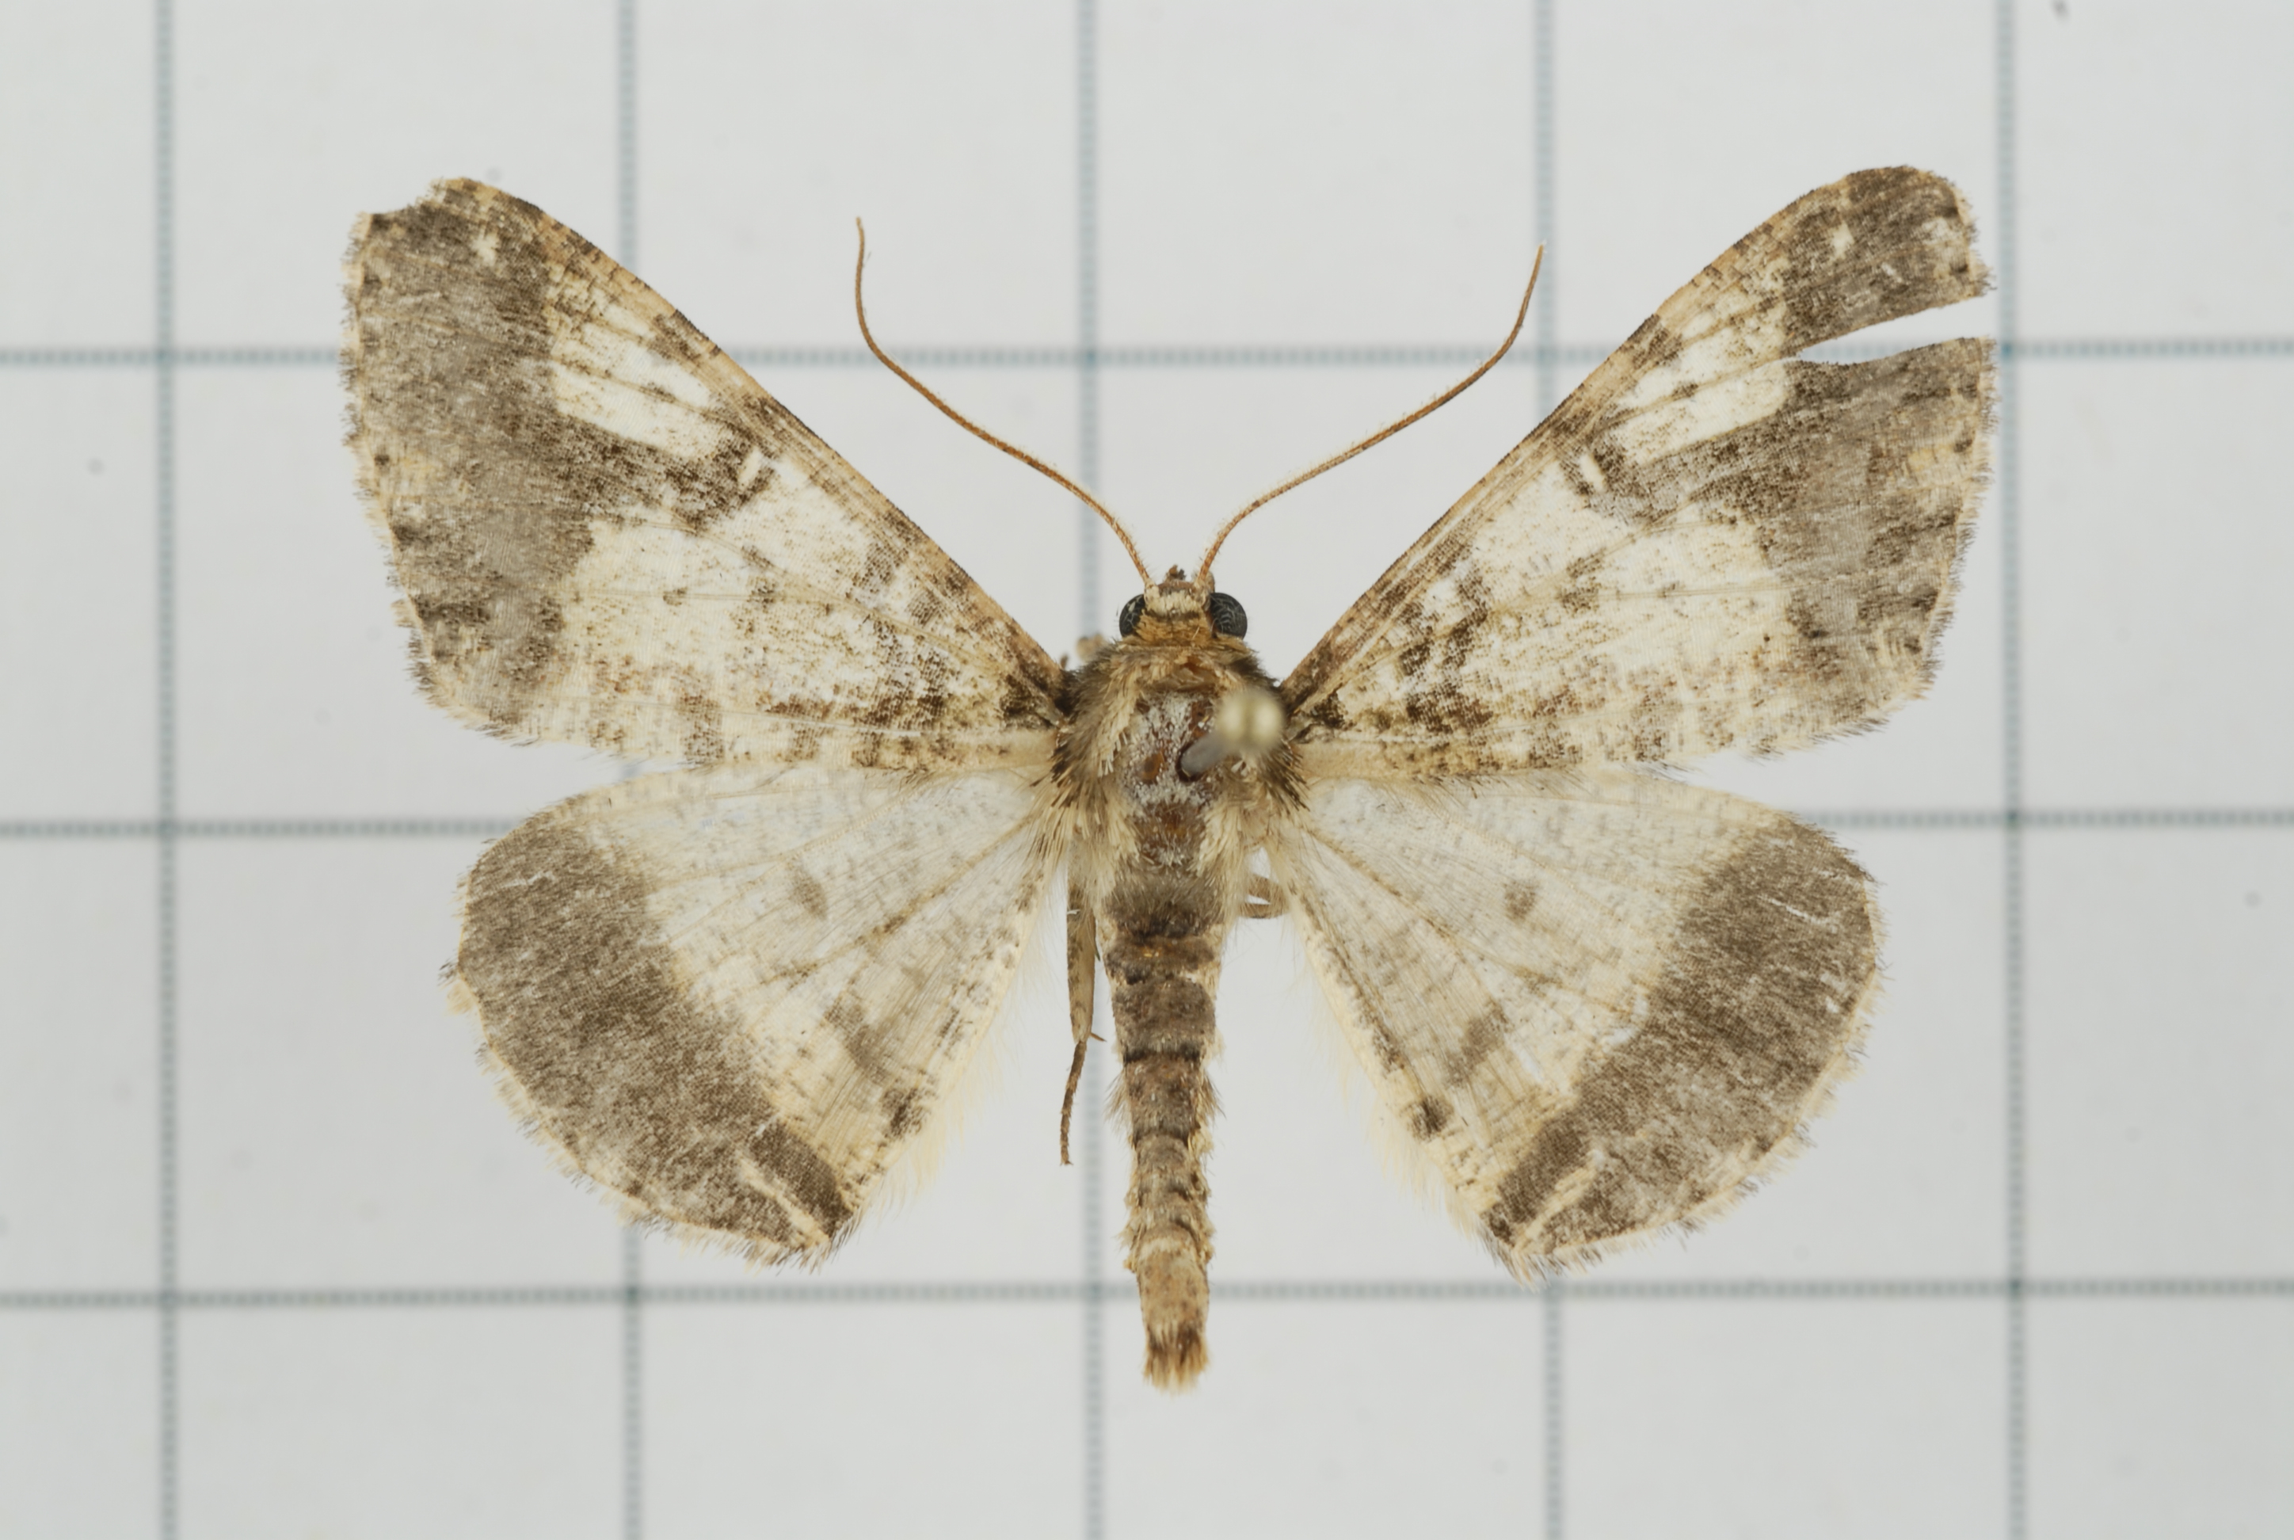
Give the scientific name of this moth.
Gasterocome pannosaria orta
